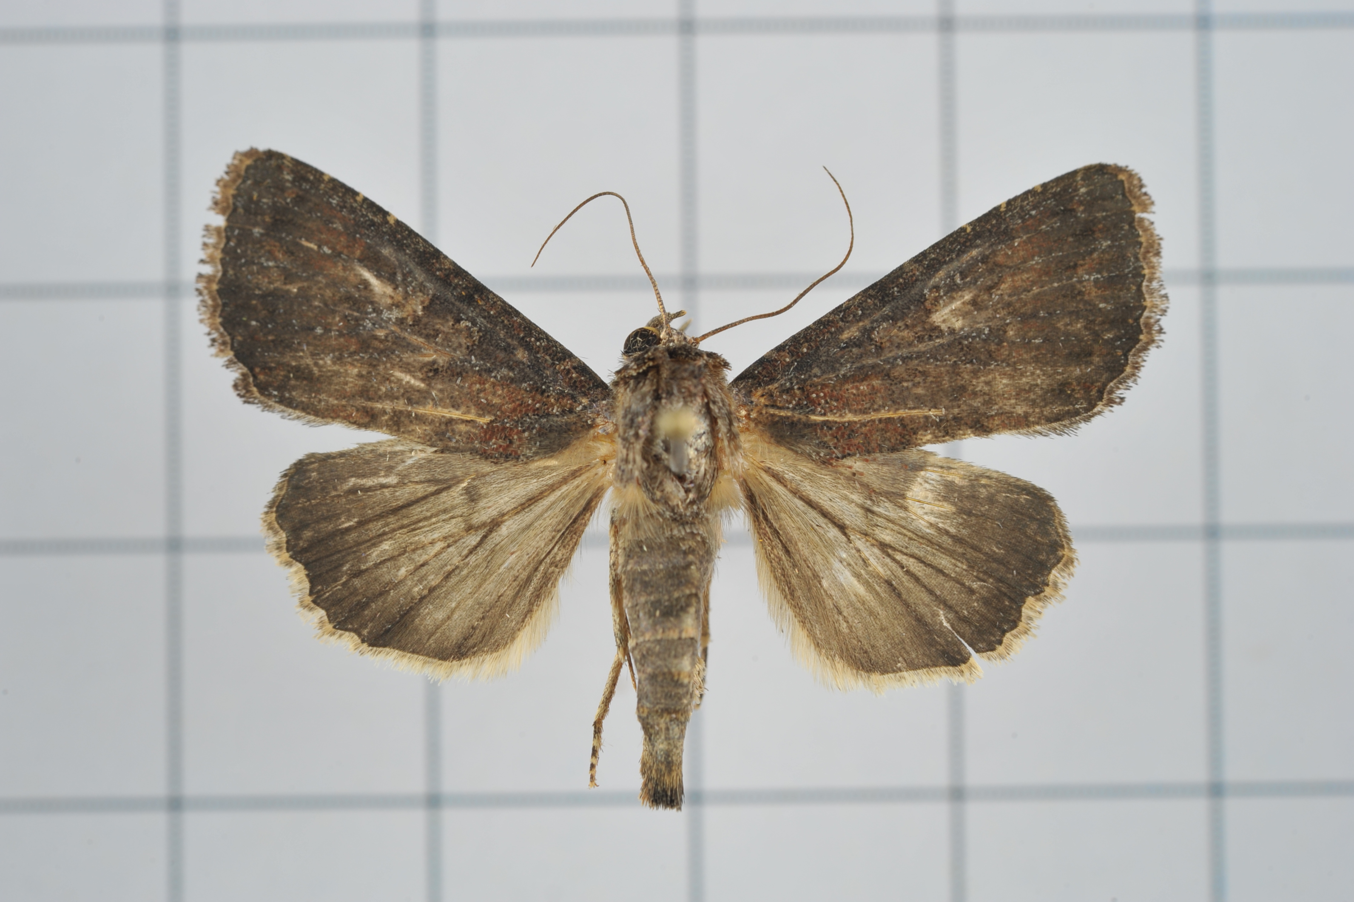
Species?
Condica illecta
